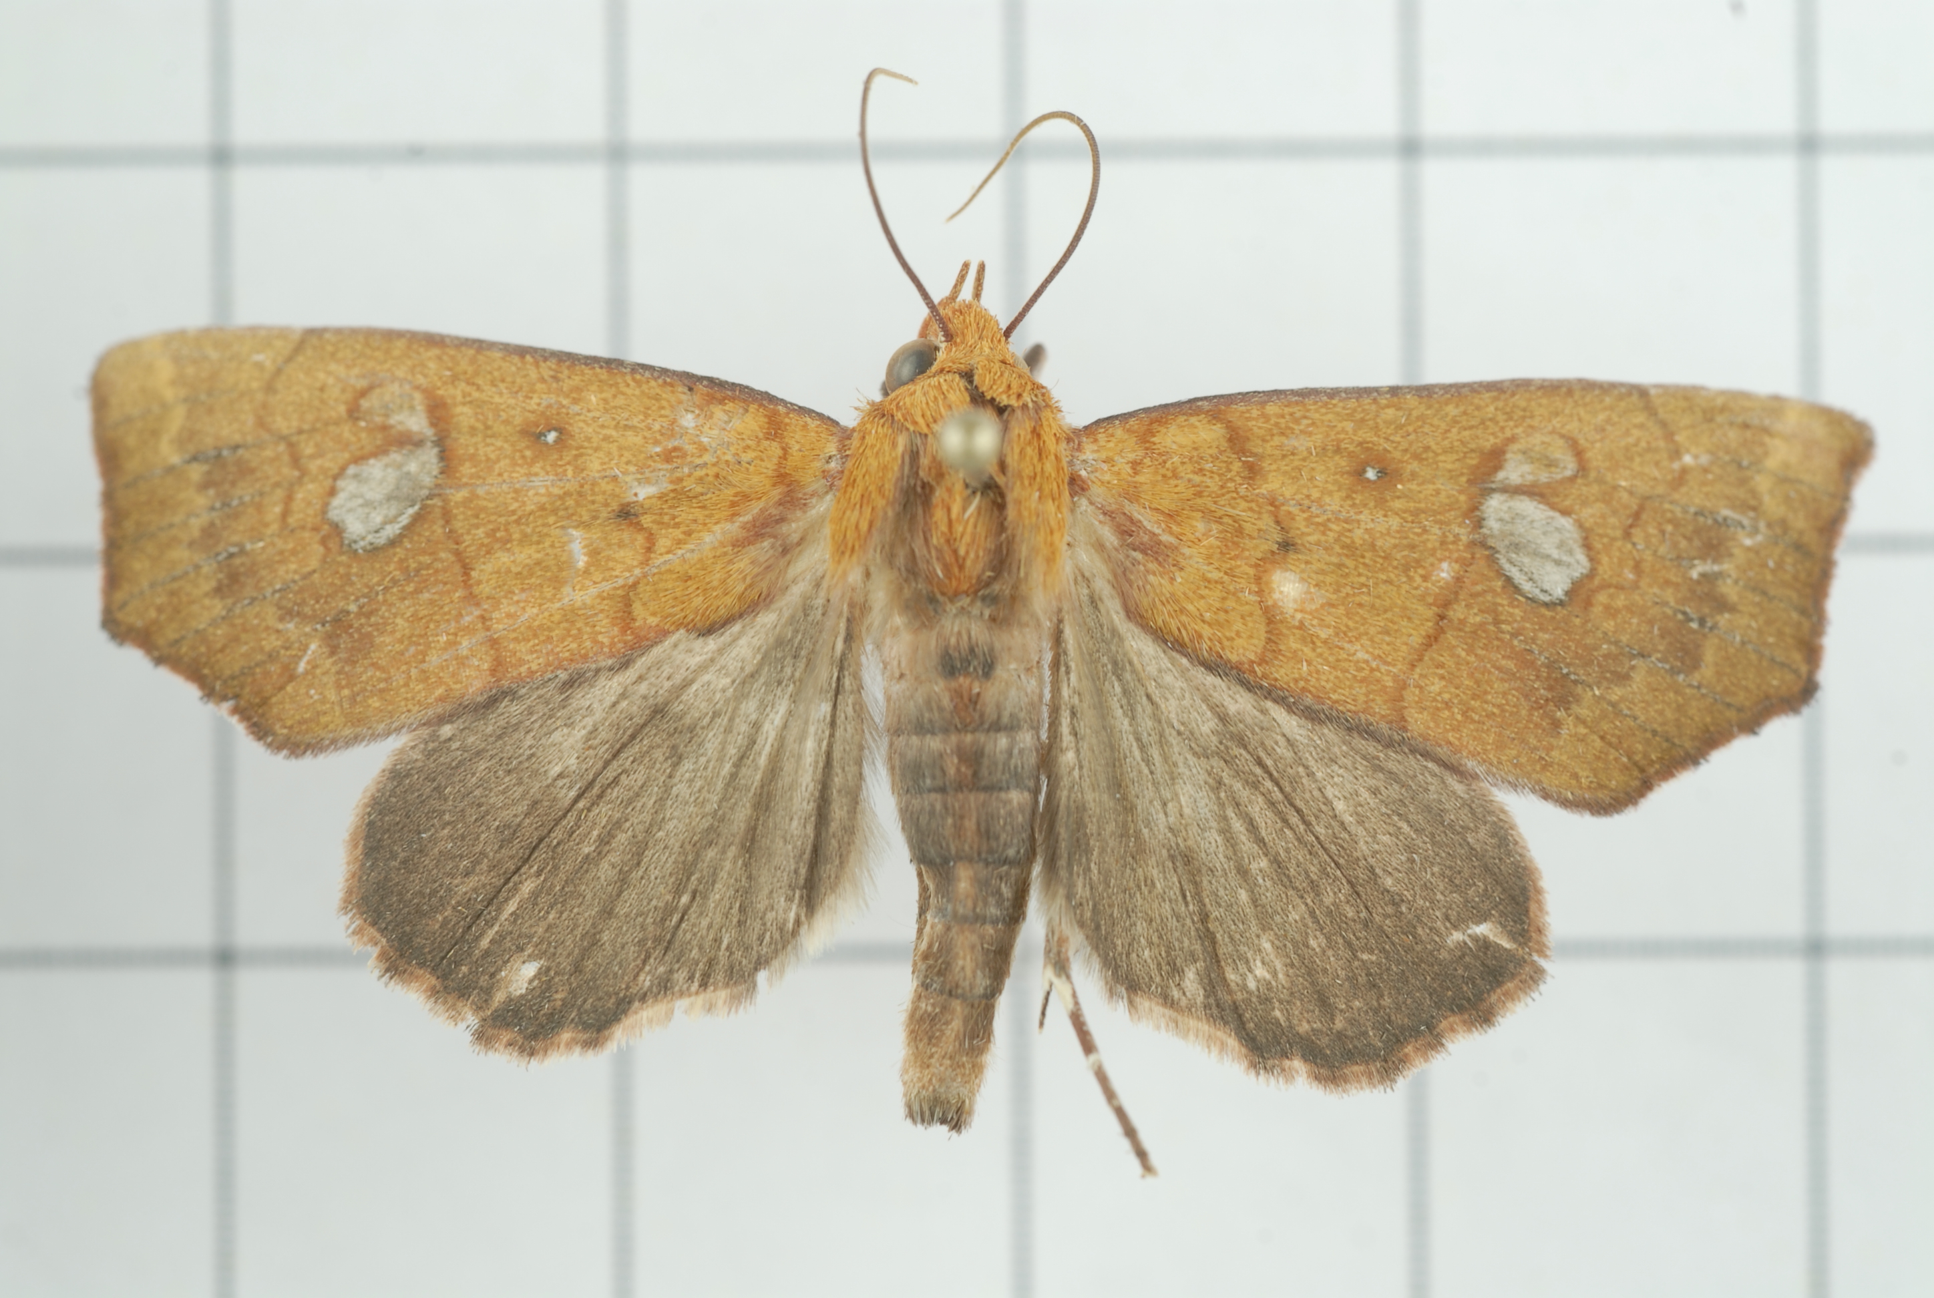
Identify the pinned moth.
Rusicada combinans
